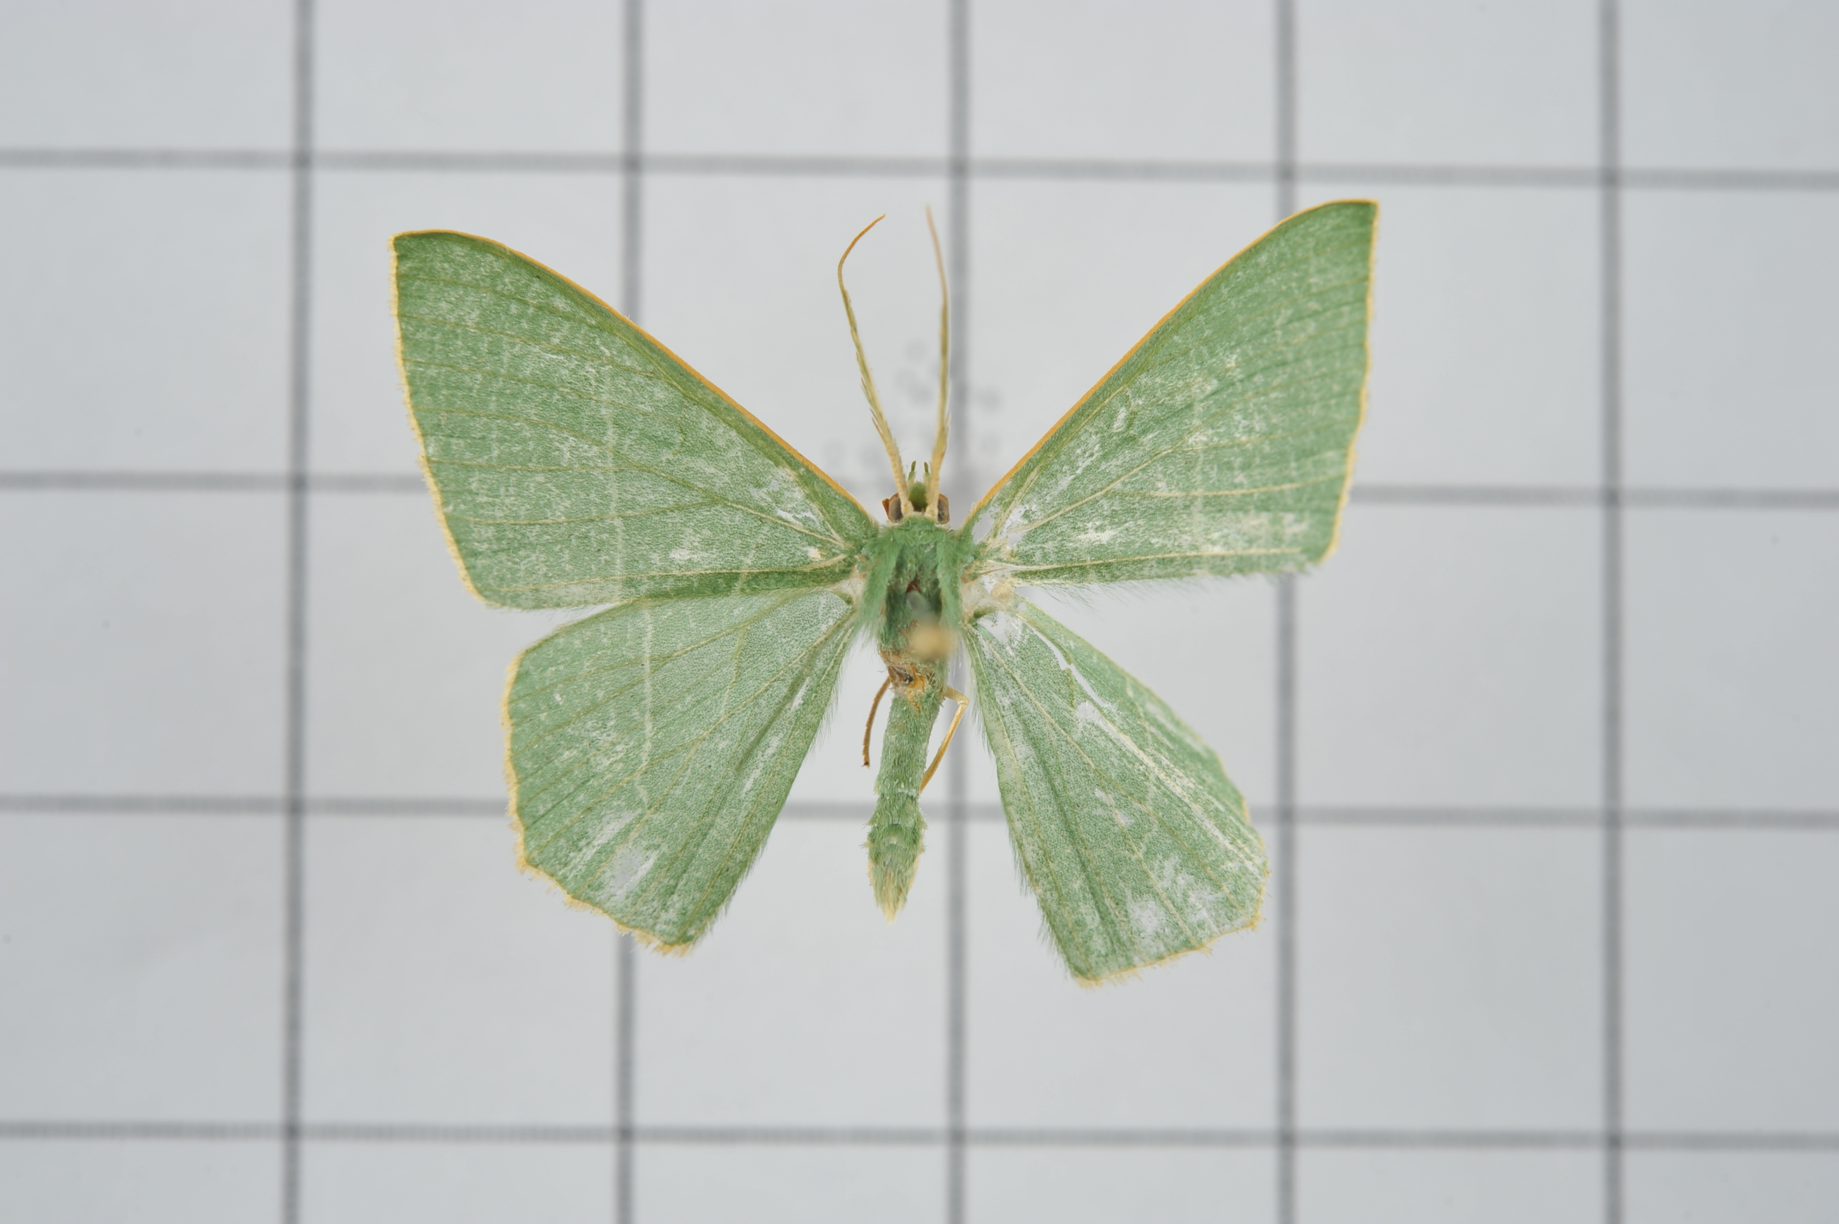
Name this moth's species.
Pelagodes subquadraria
